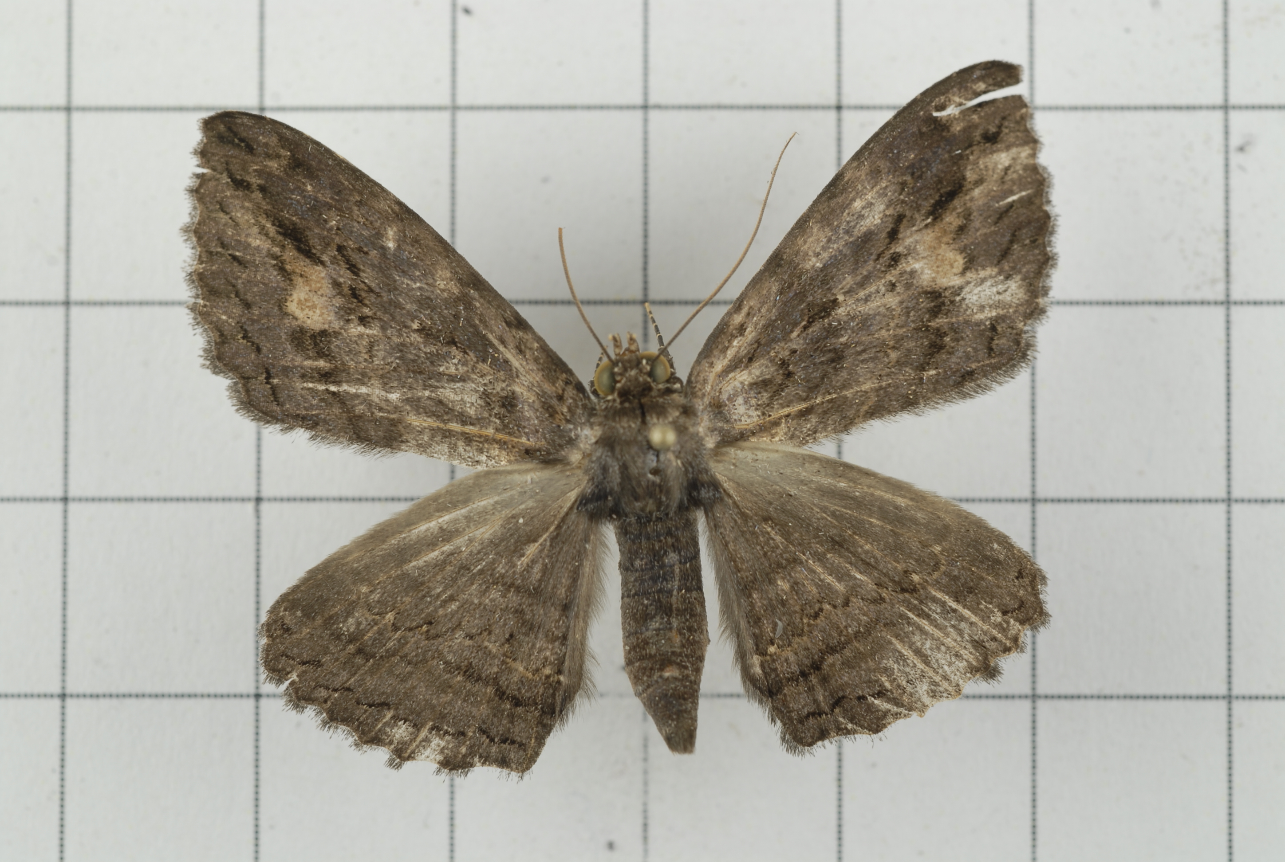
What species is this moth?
Anisoneura salebrosa
